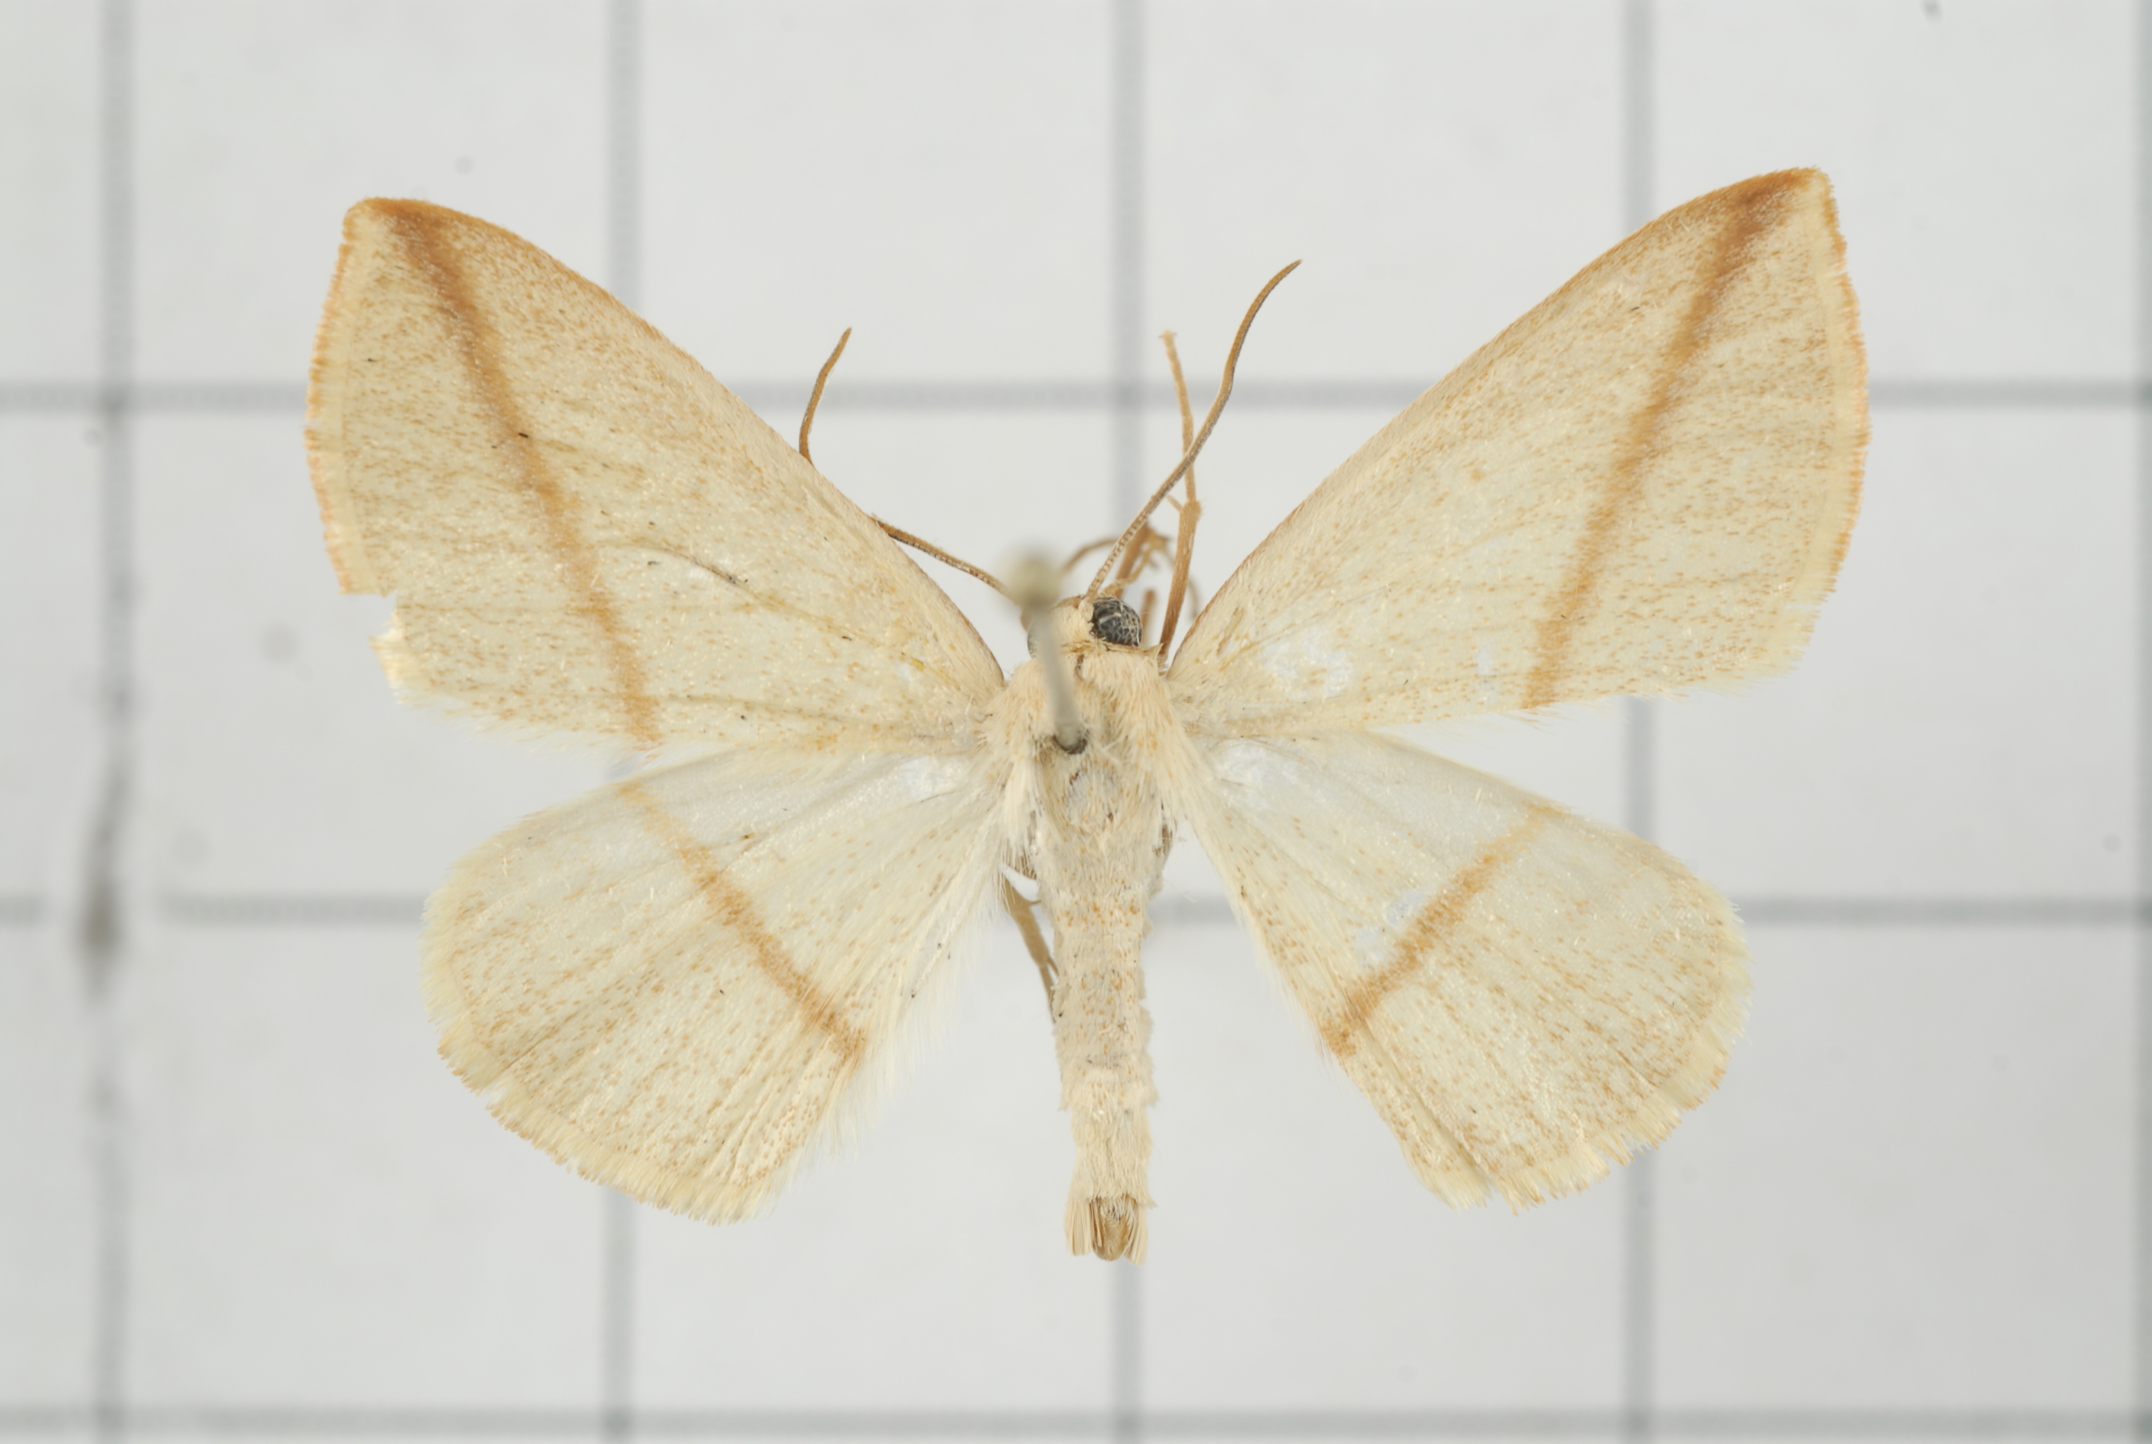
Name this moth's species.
Parabapta unifasciata
